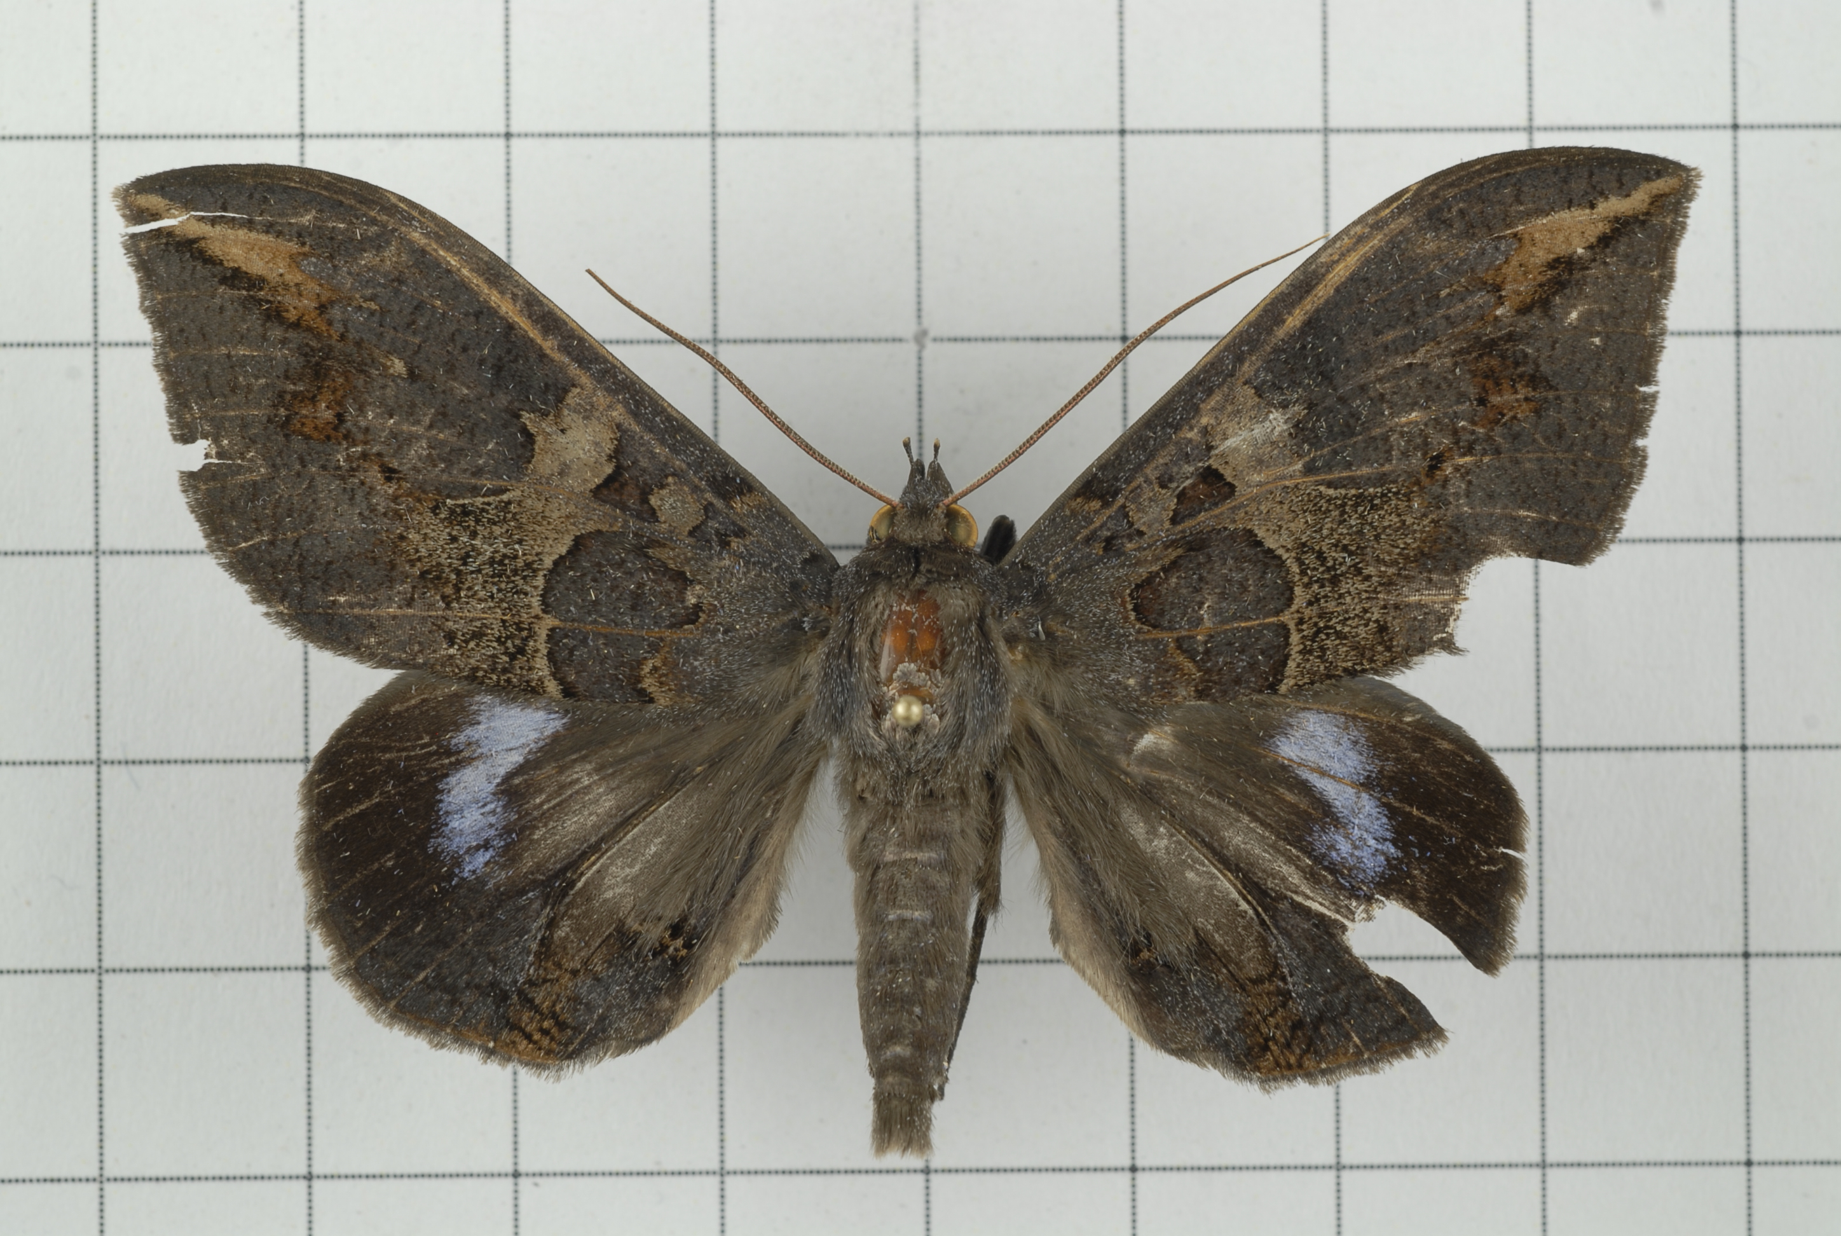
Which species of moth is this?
Ischyja ferrifracta
